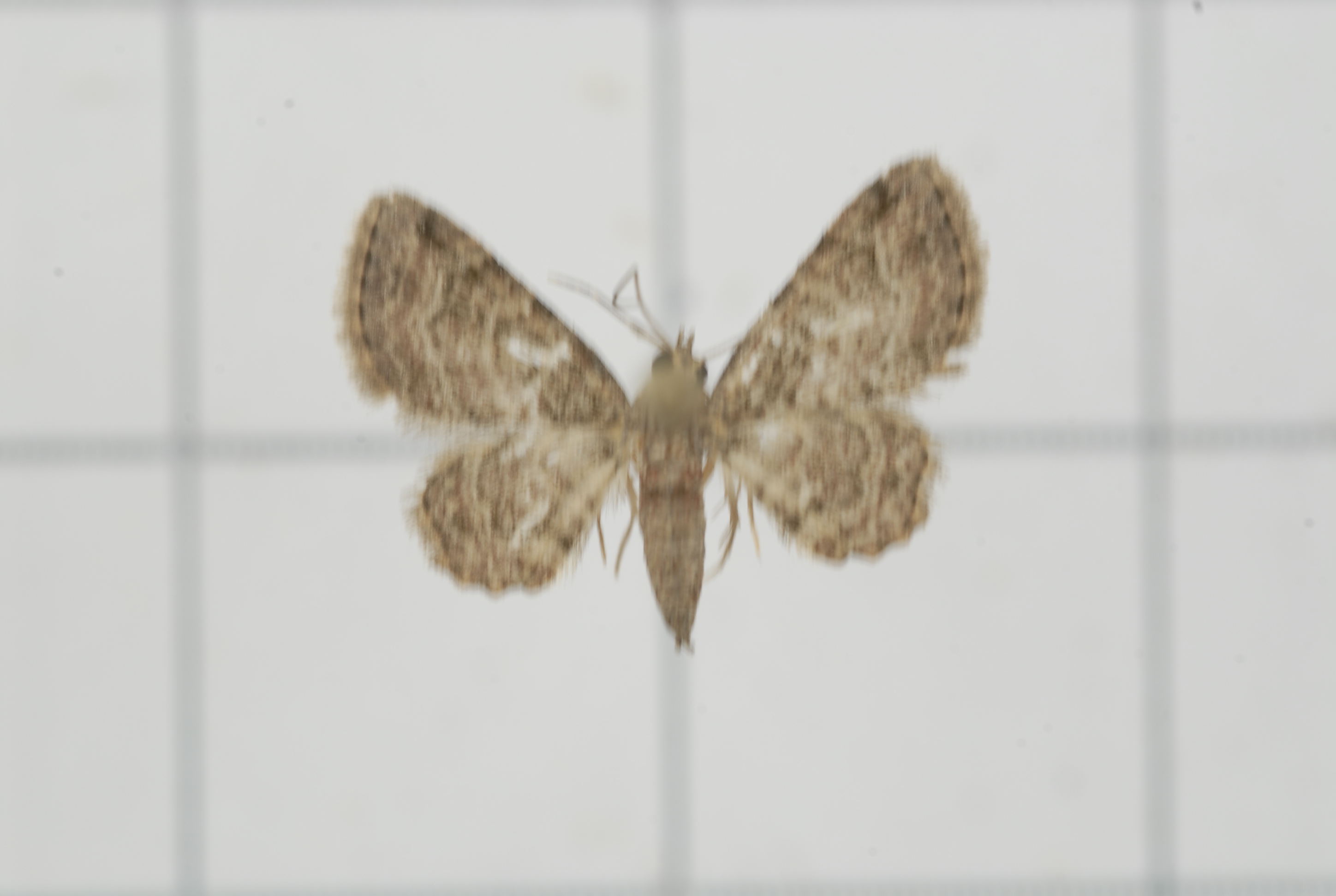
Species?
Glaucoclystis satoi
